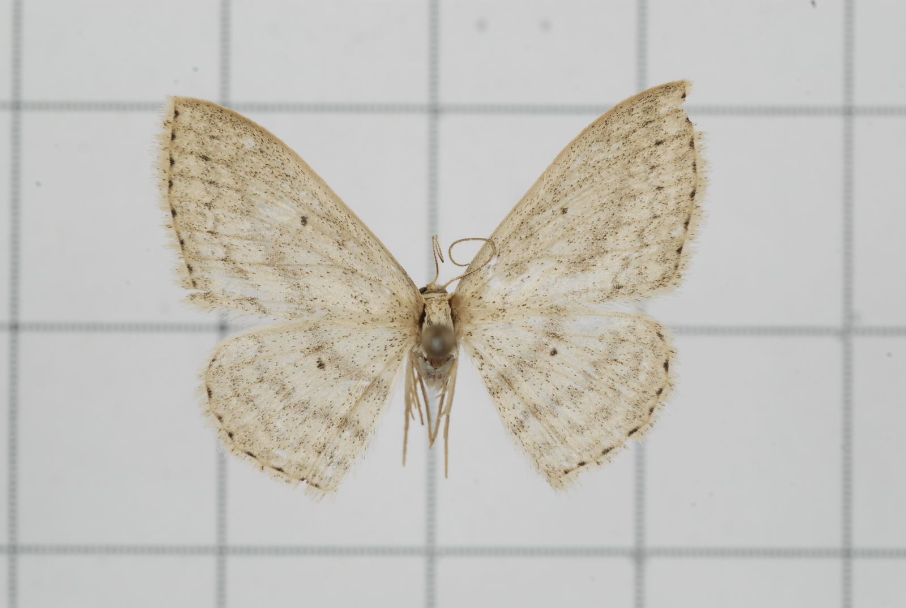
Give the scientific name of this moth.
Scopula kagiata
